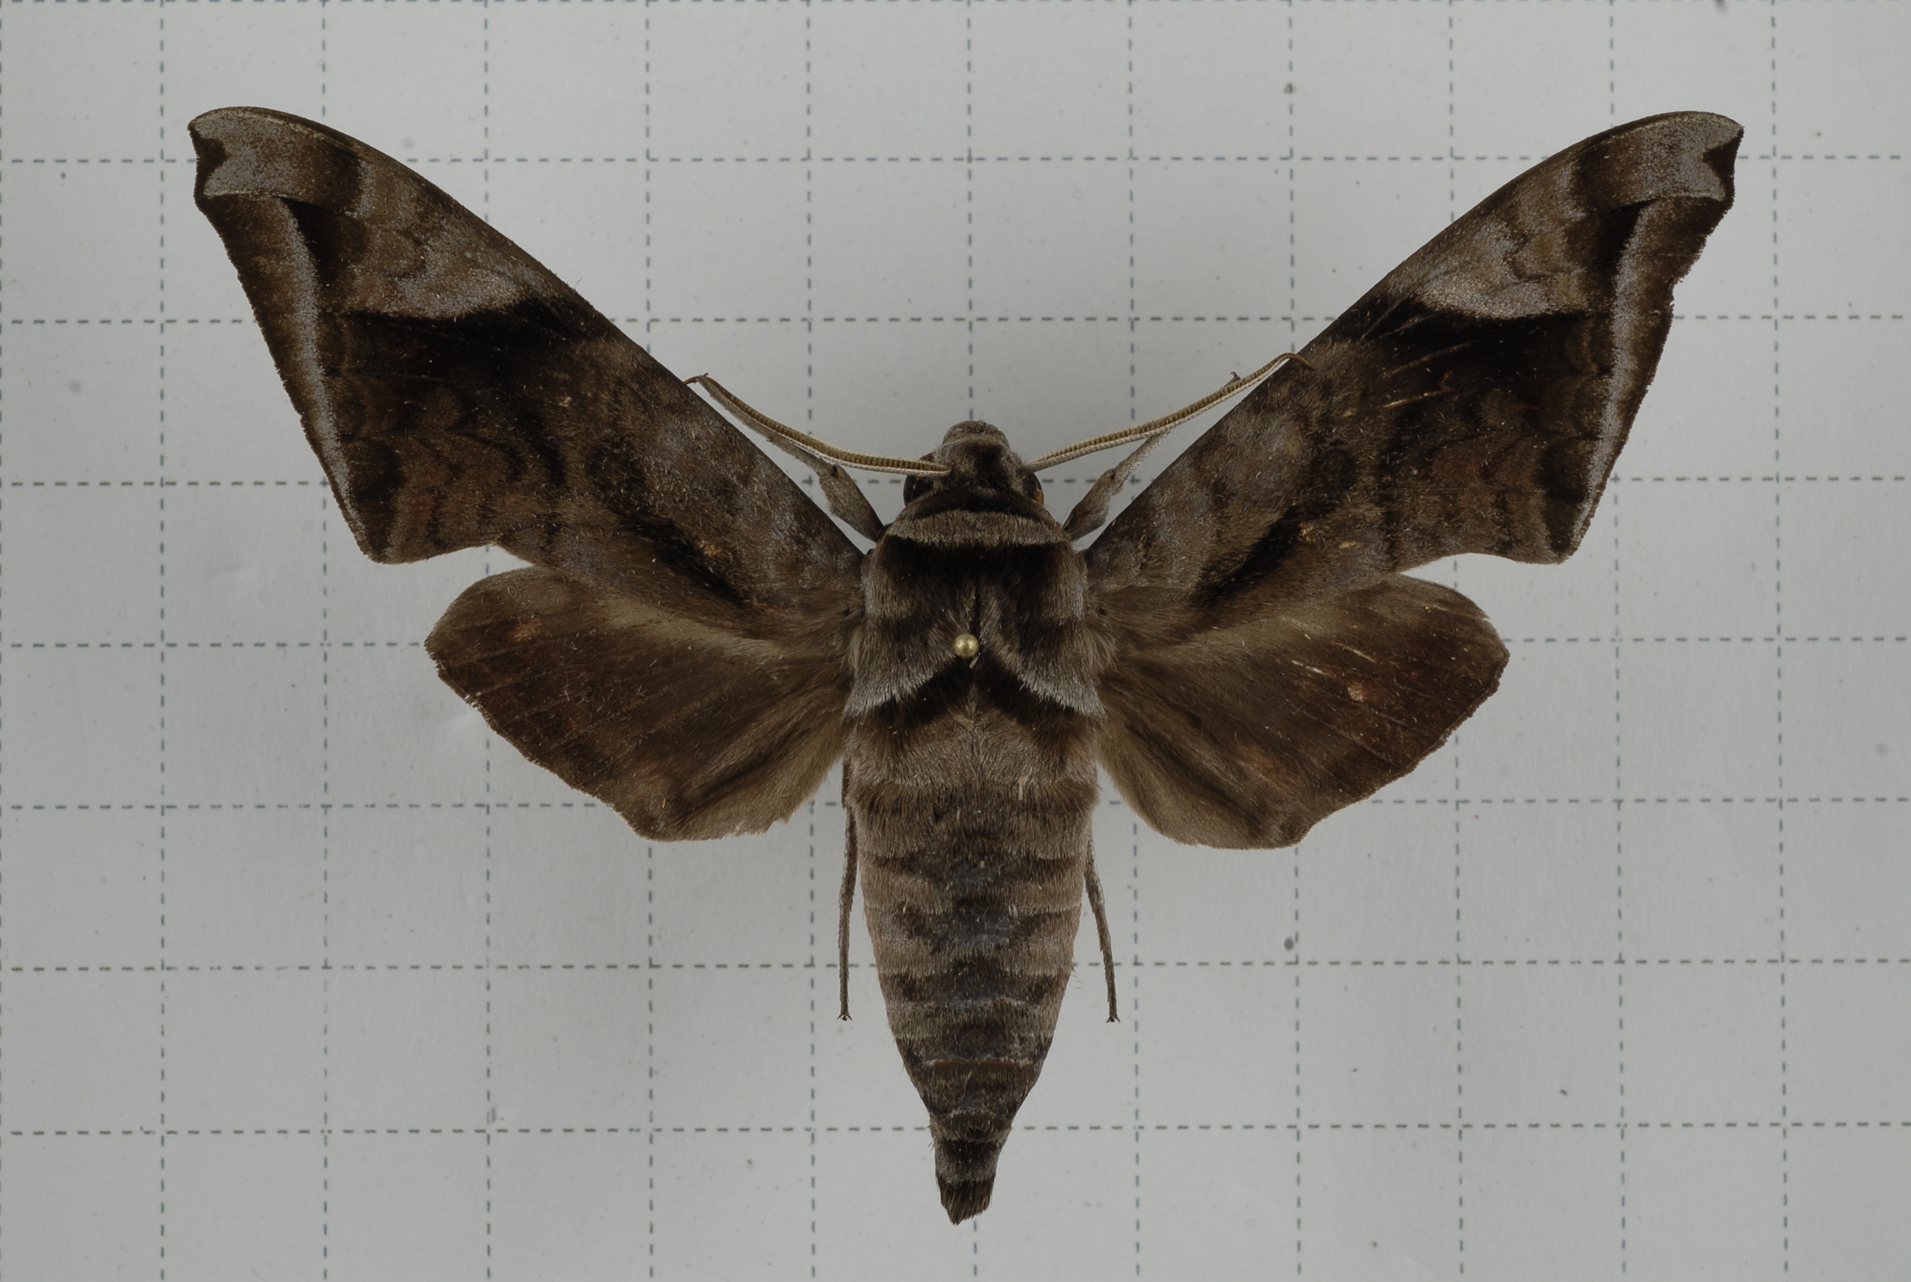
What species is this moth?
Acosmeryx naga metanaga
